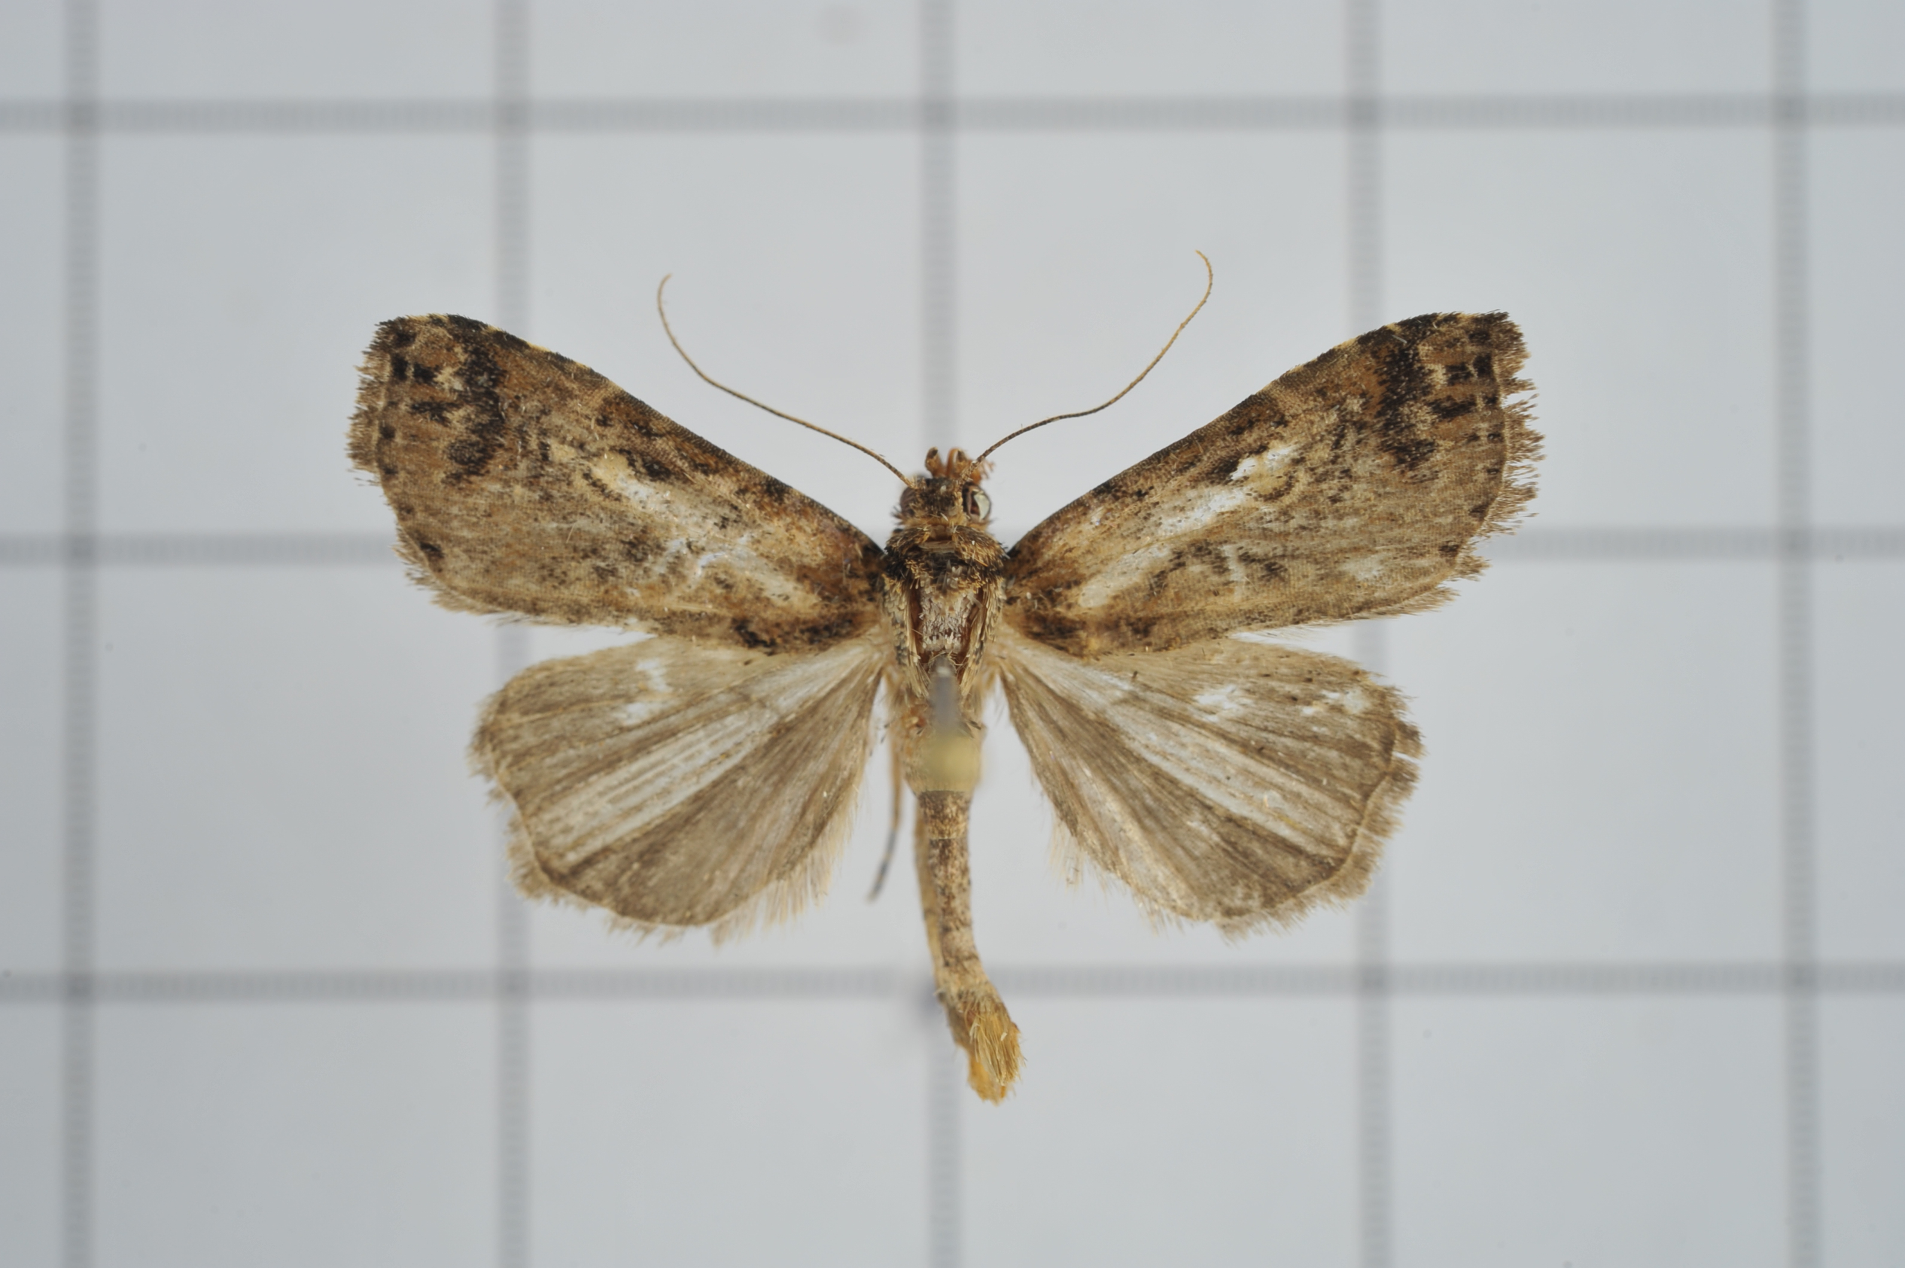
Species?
Oglasa sordida
